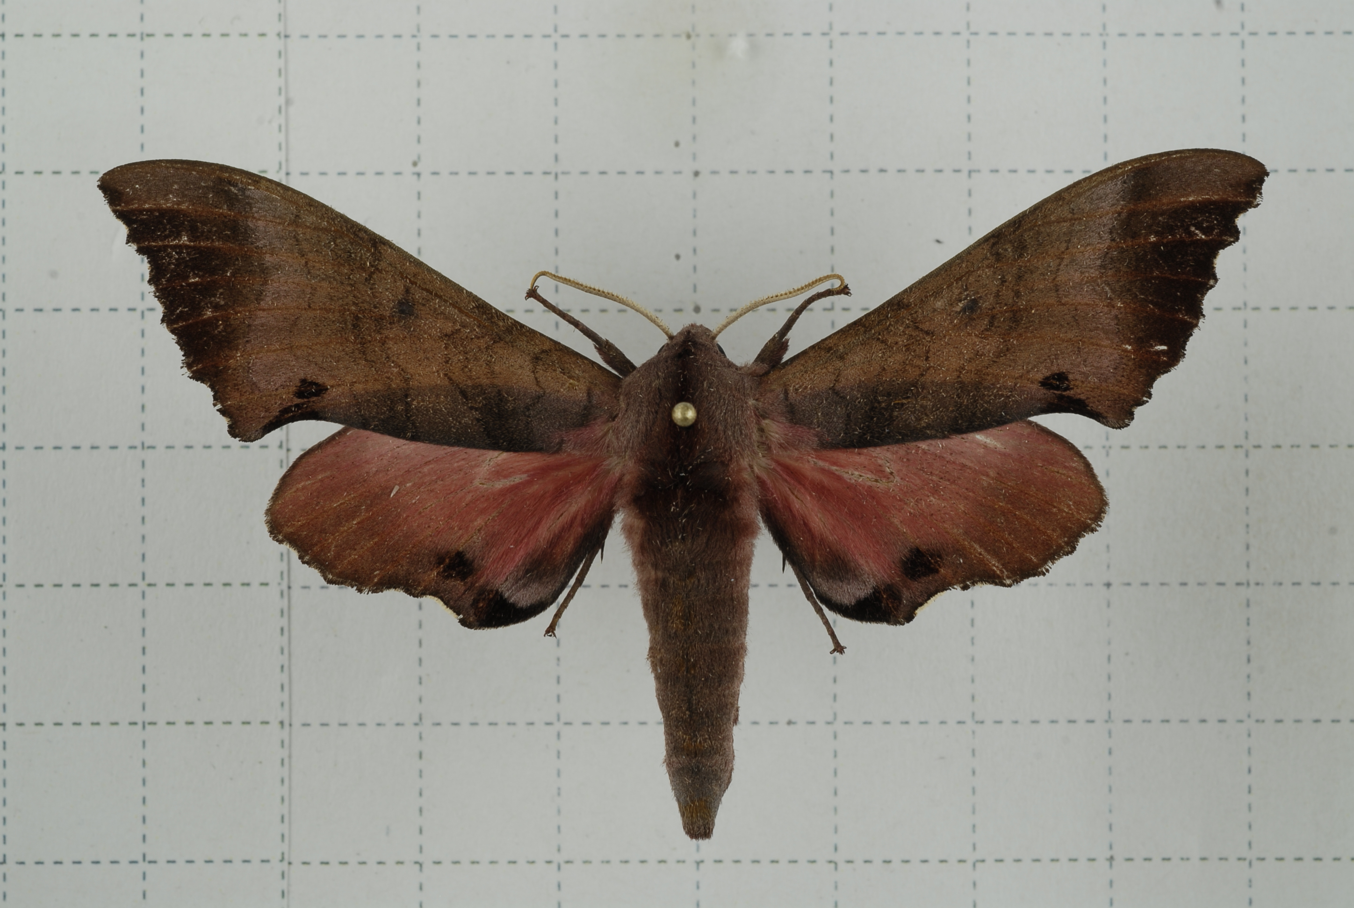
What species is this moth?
Marumba gaschkewitschii gressitti
